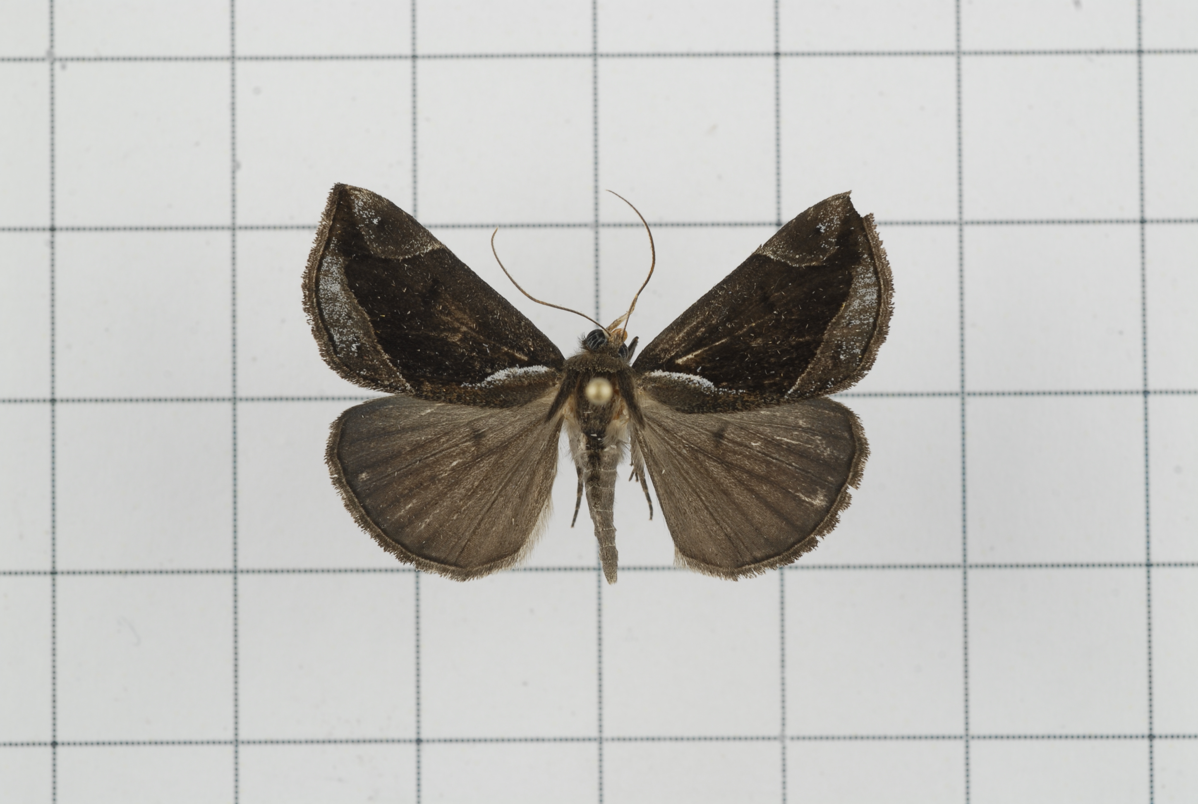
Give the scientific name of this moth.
Hypena perspicua
